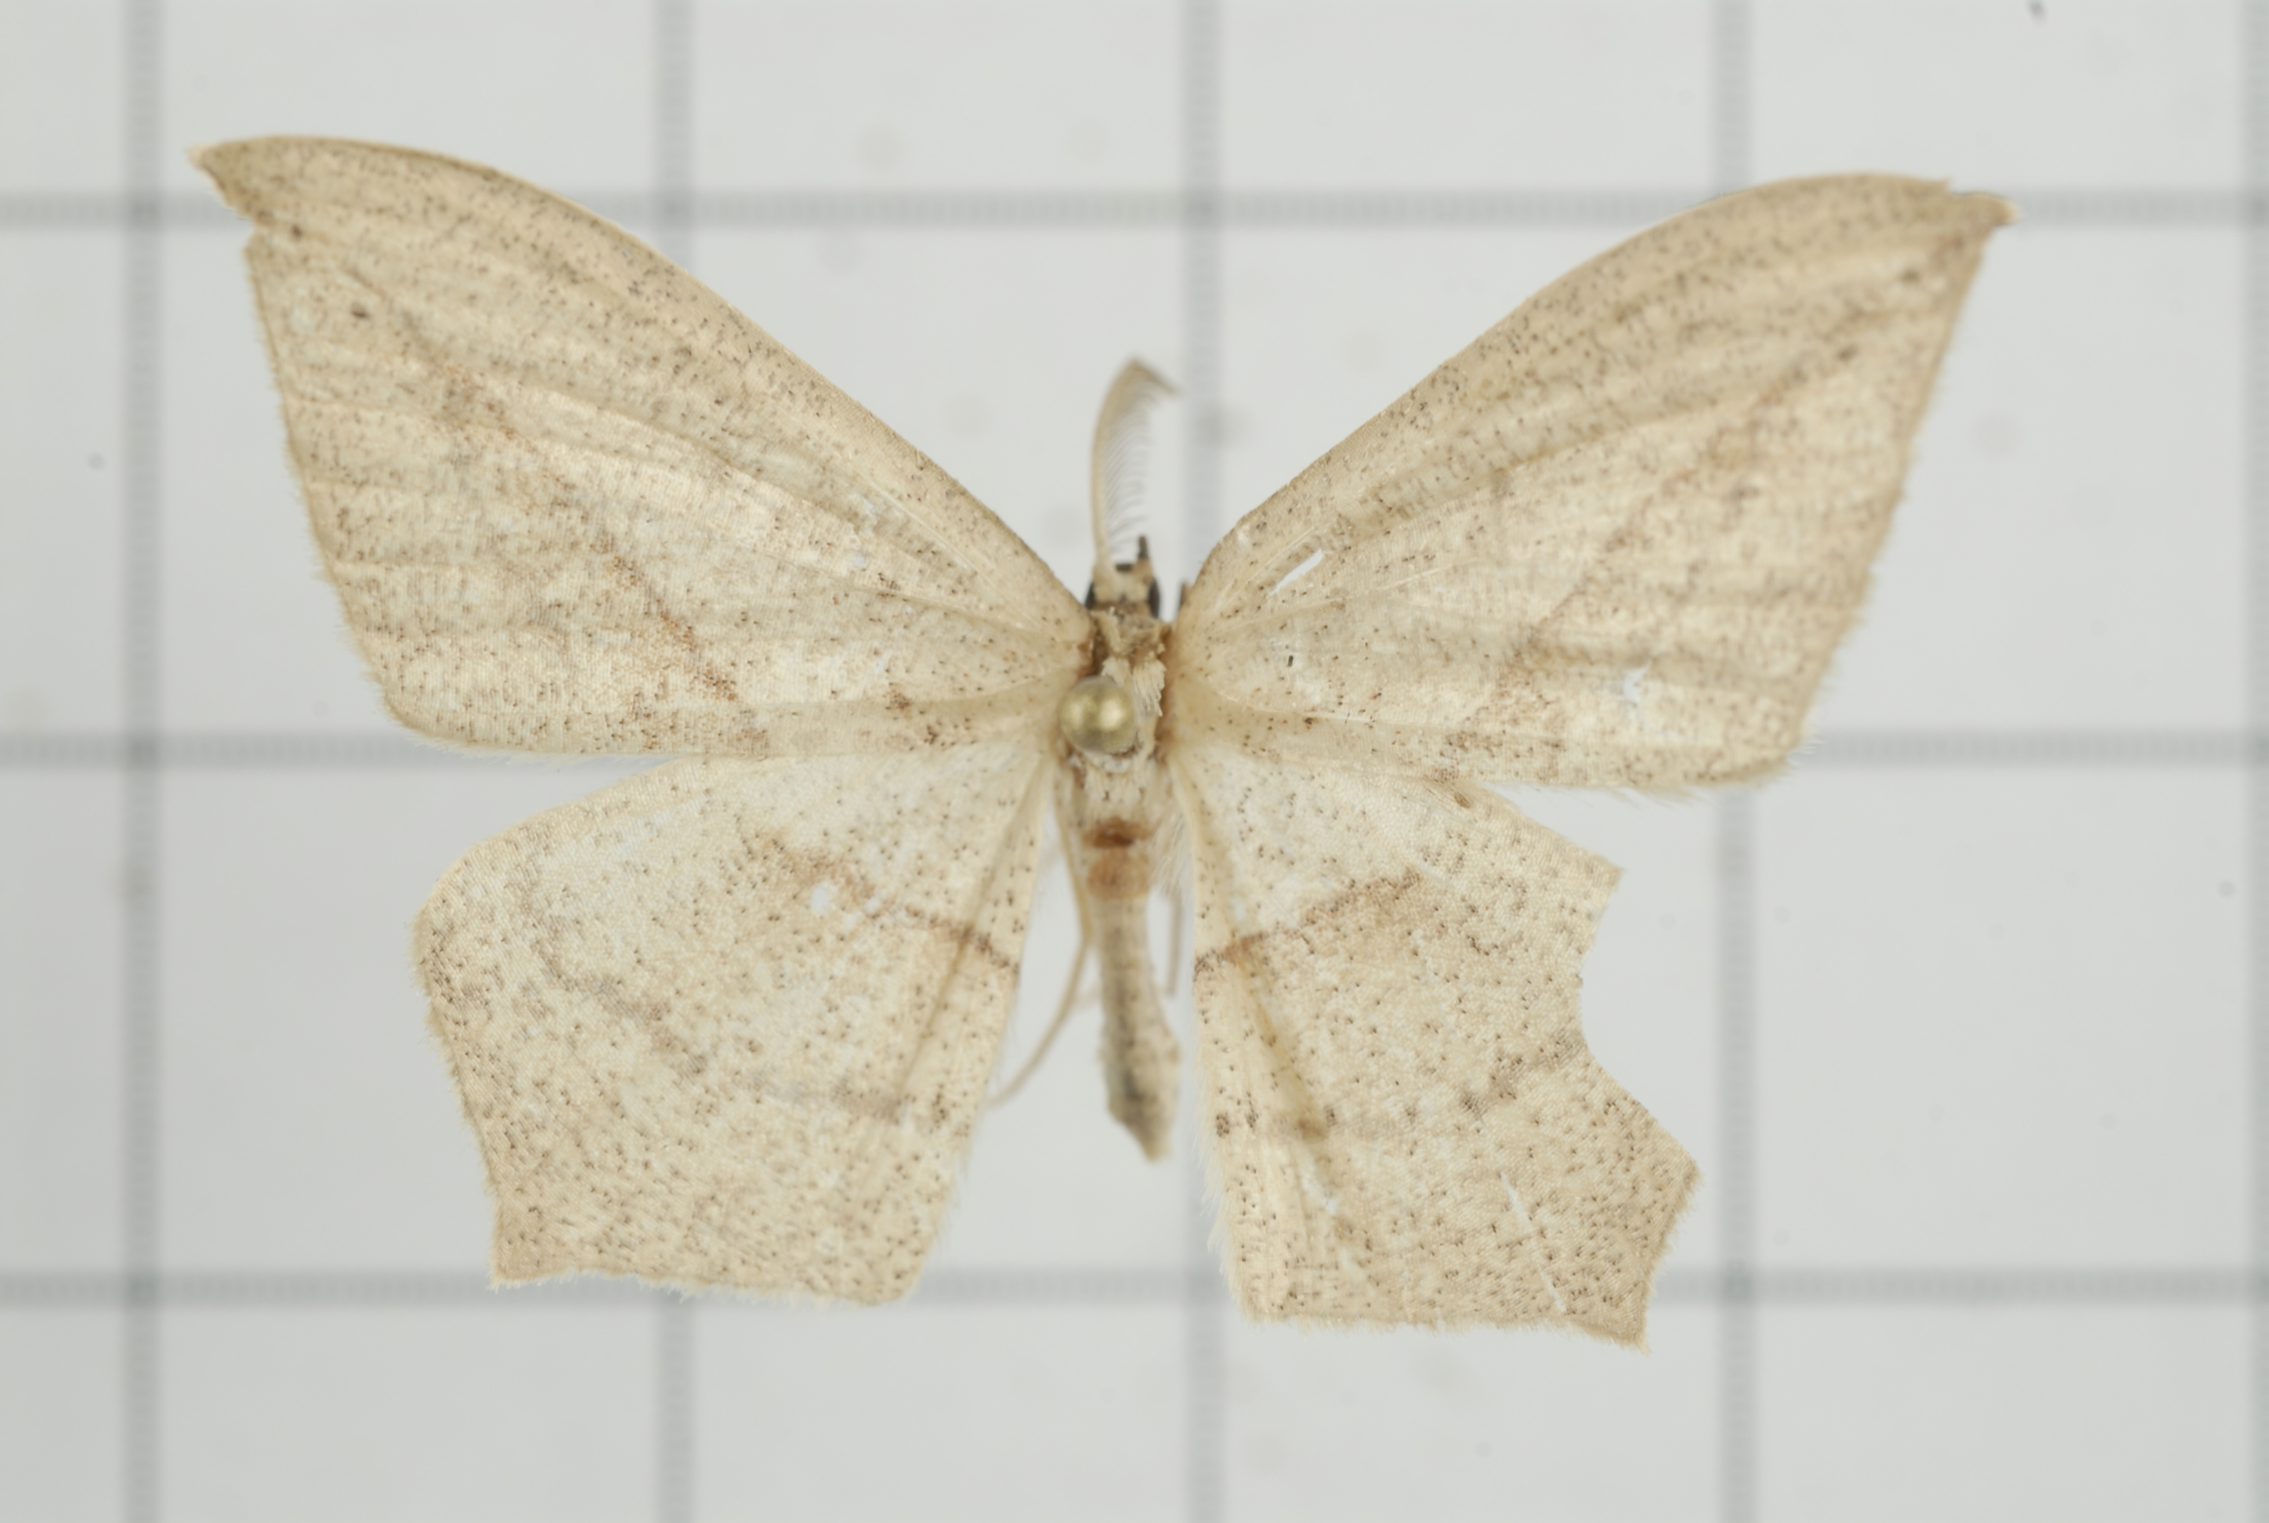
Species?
Timandra stueningi
